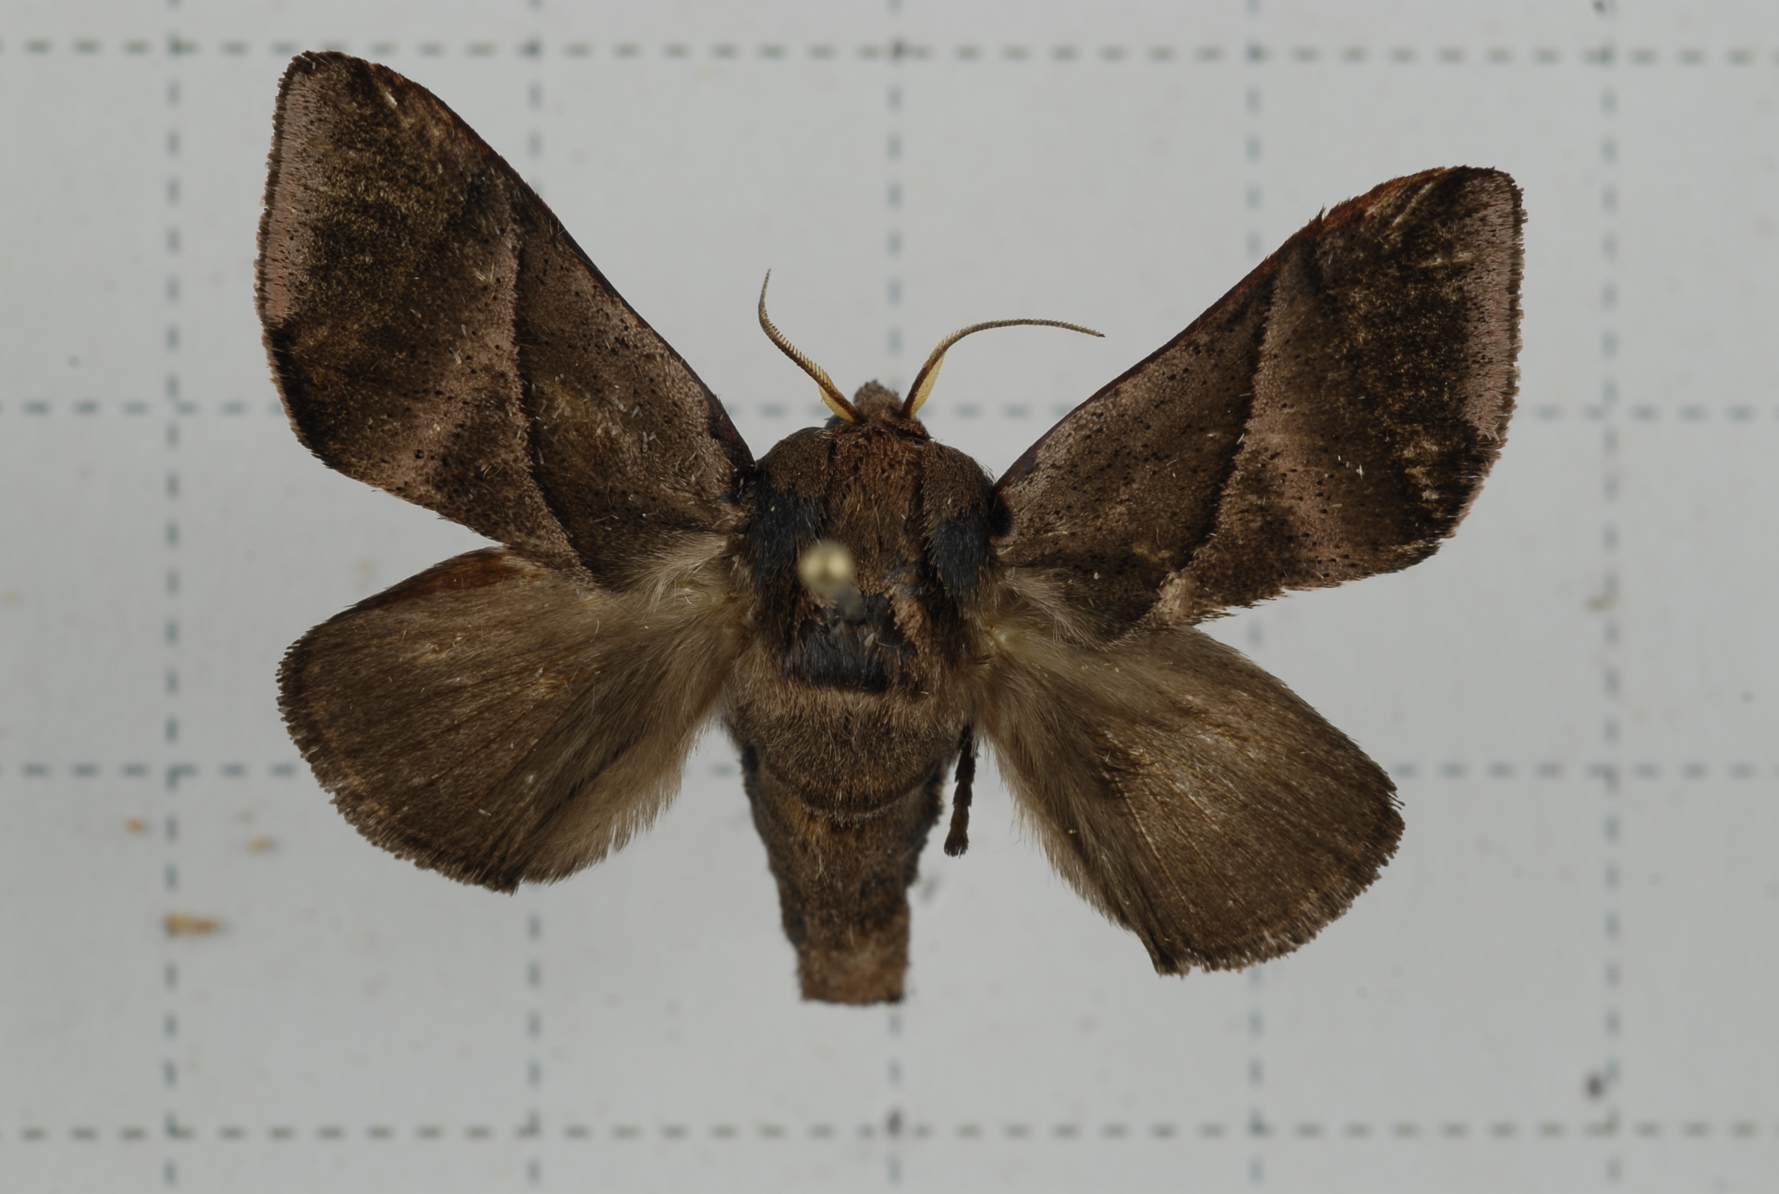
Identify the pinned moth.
Setora postornata
